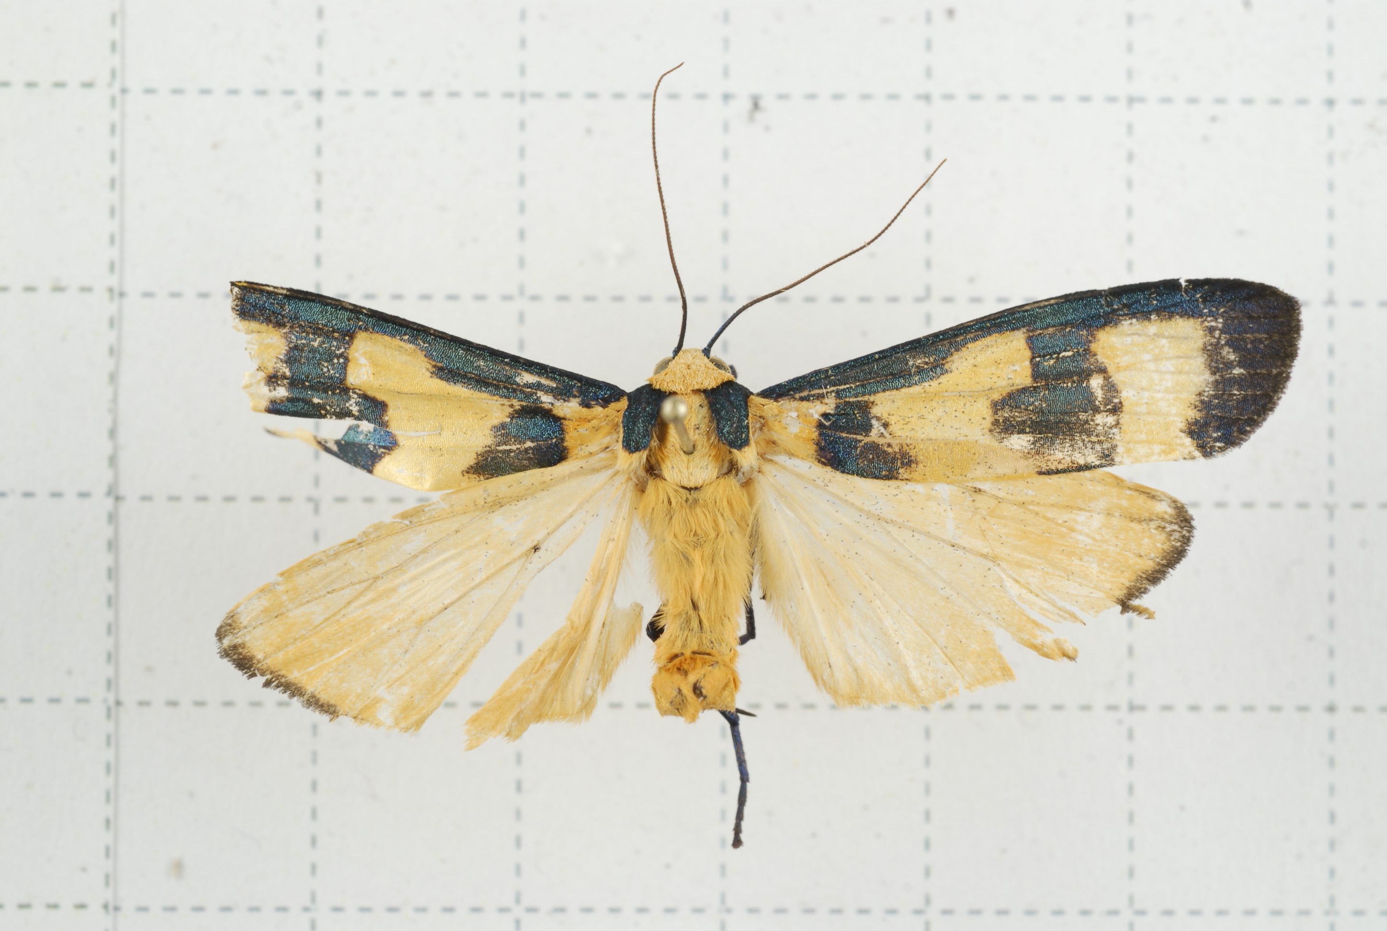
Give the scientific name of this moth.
Chrysaeglia magnifica
